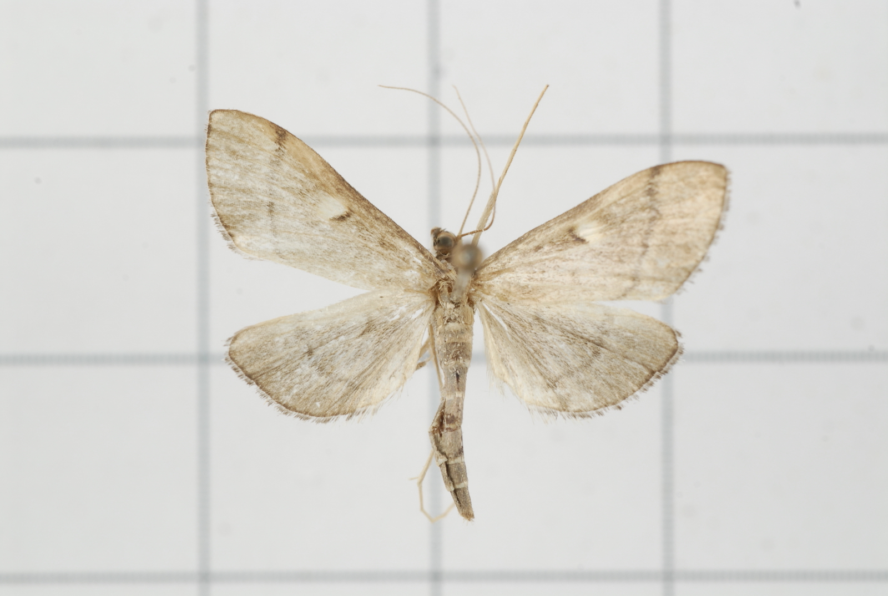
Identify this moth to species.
Bradina aulacodialis
